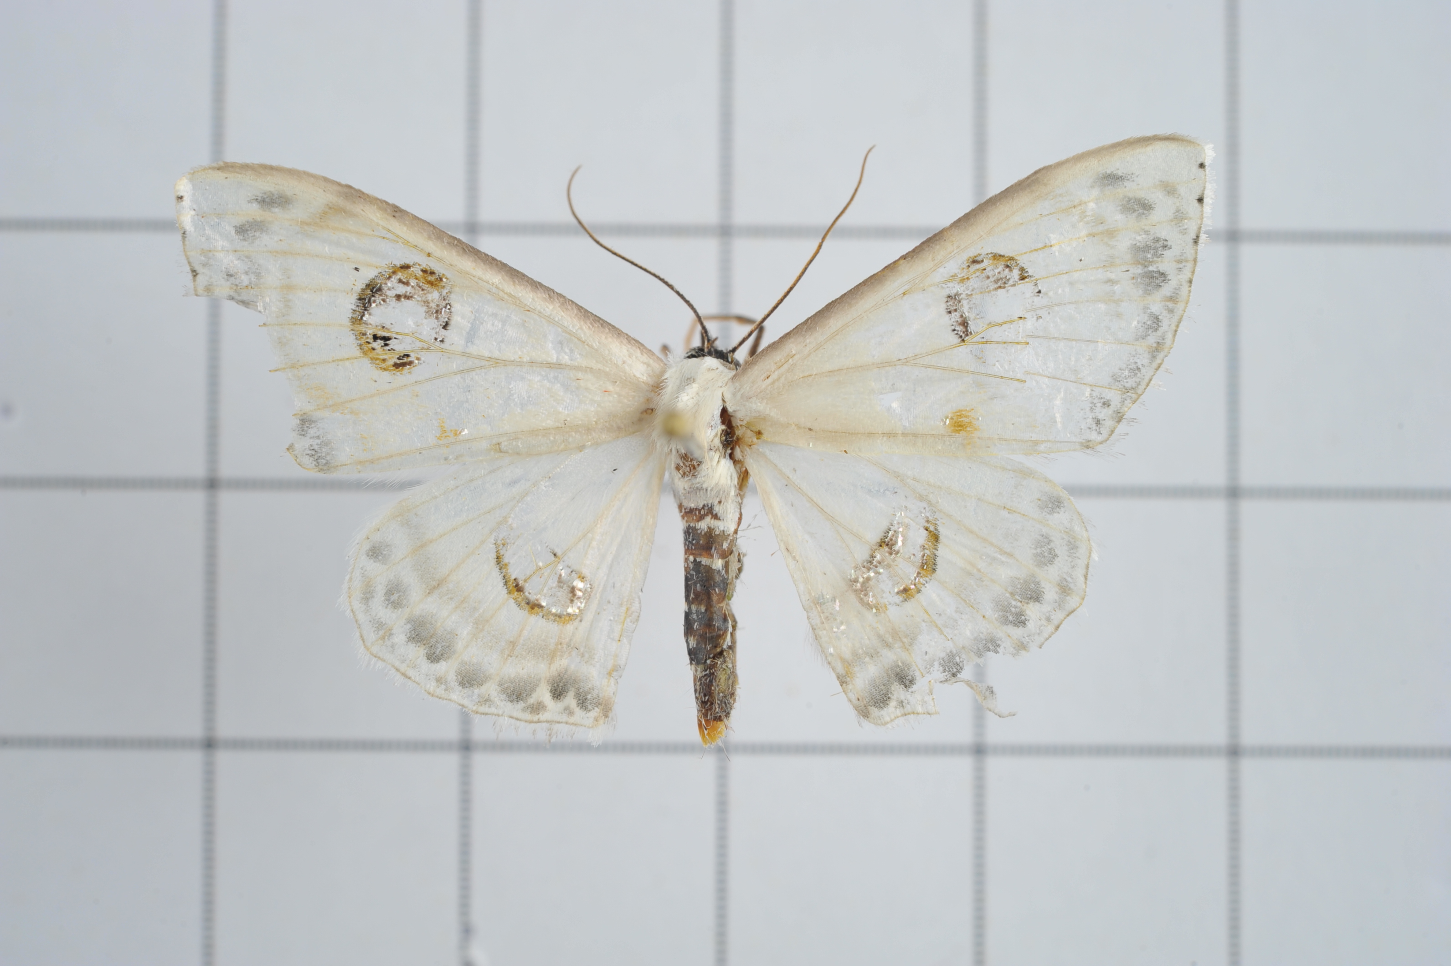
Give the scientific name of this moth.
Problepsis albidior matsumurai
